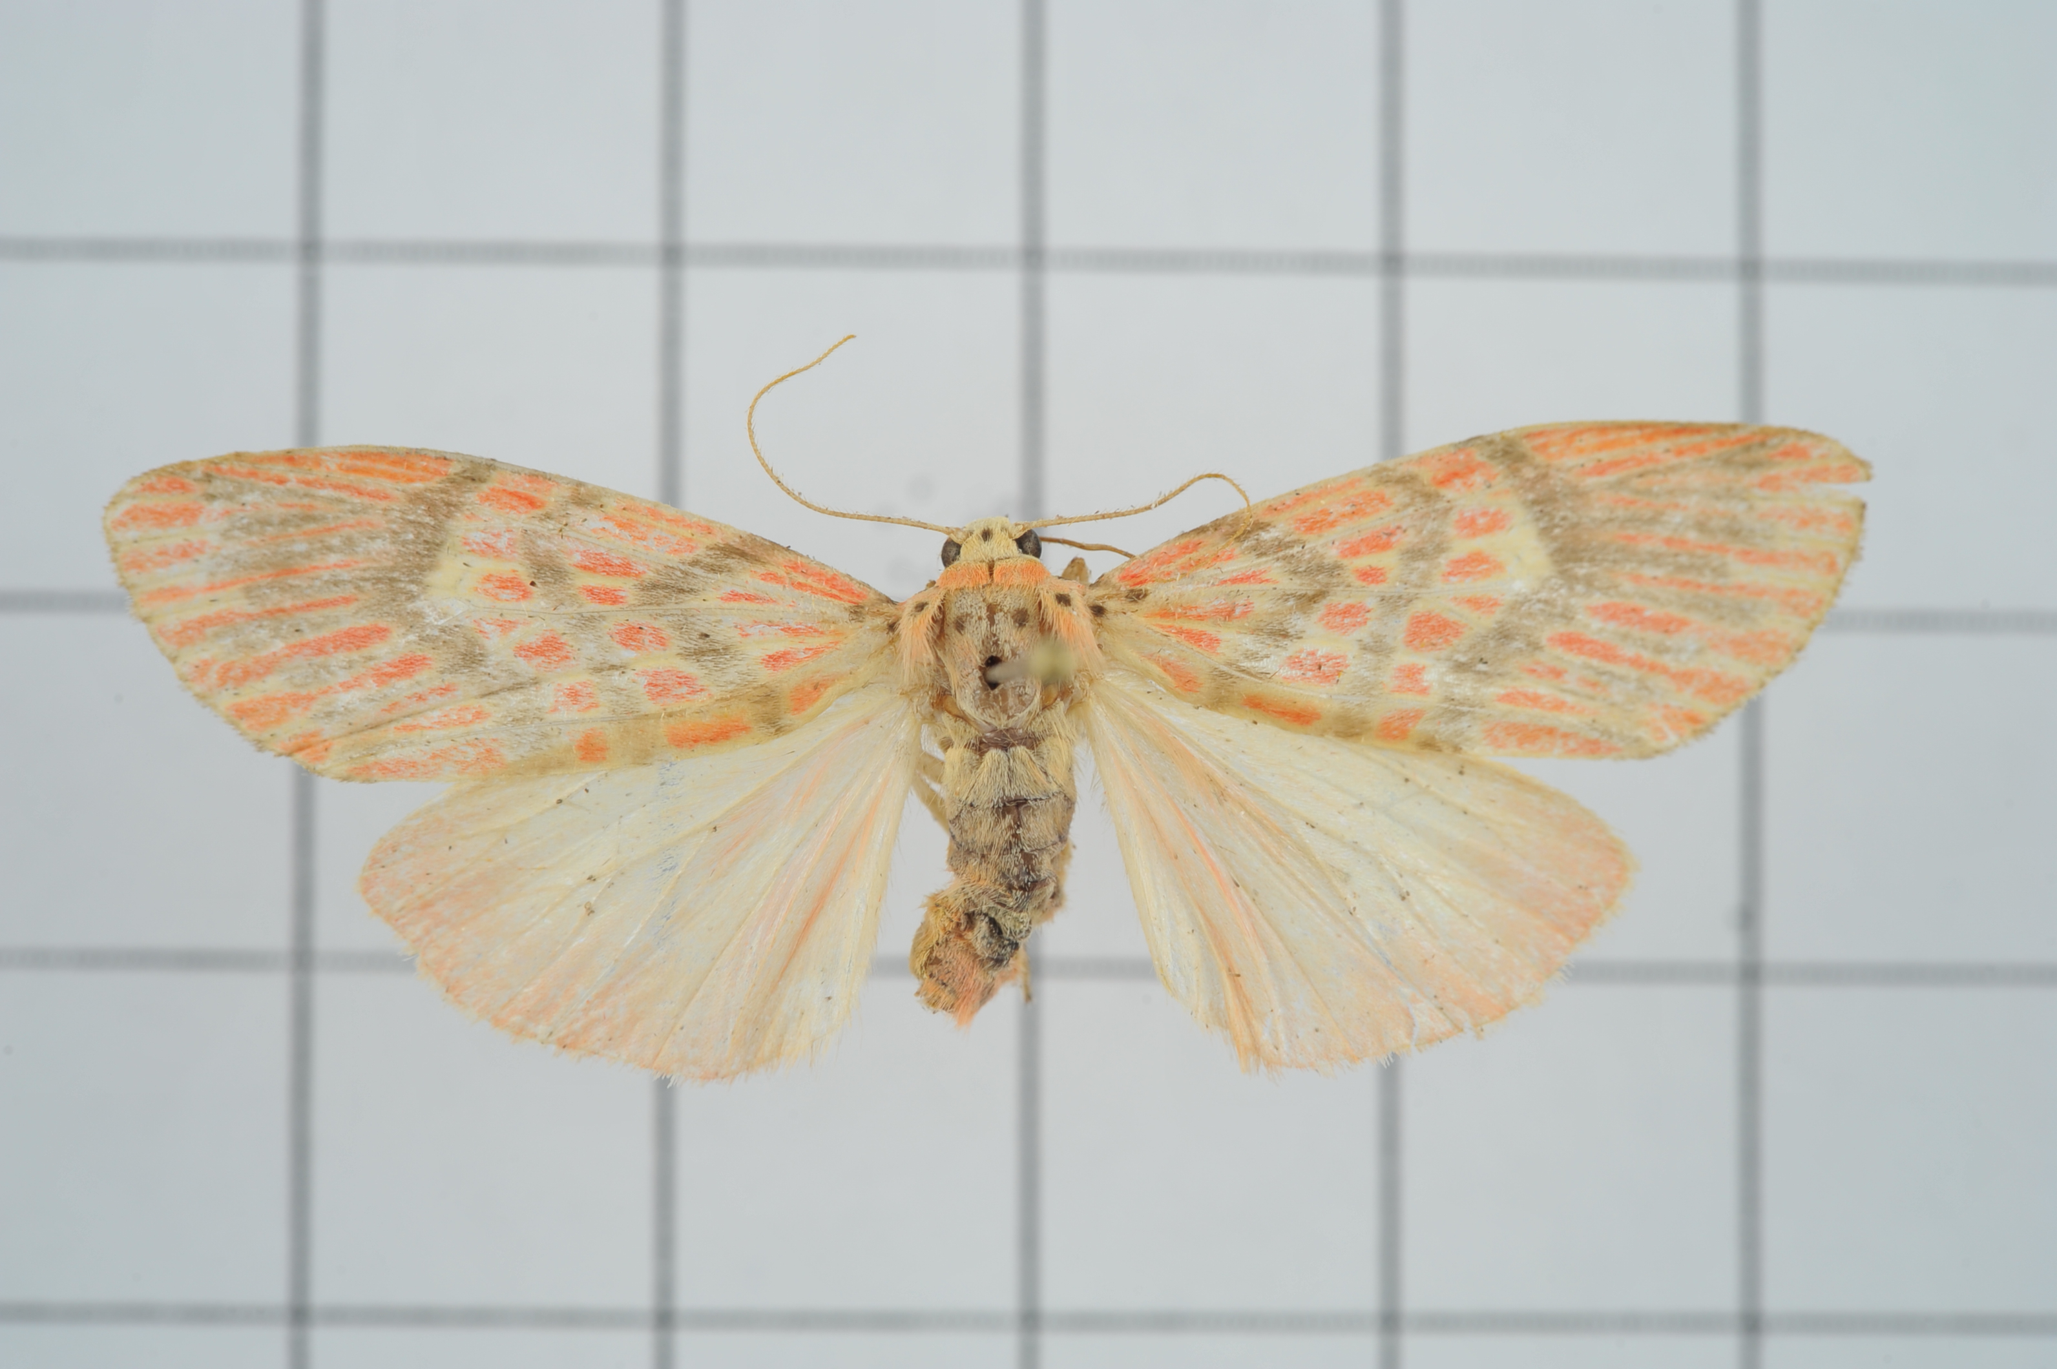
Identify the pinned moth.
Barsine fuscozonata
